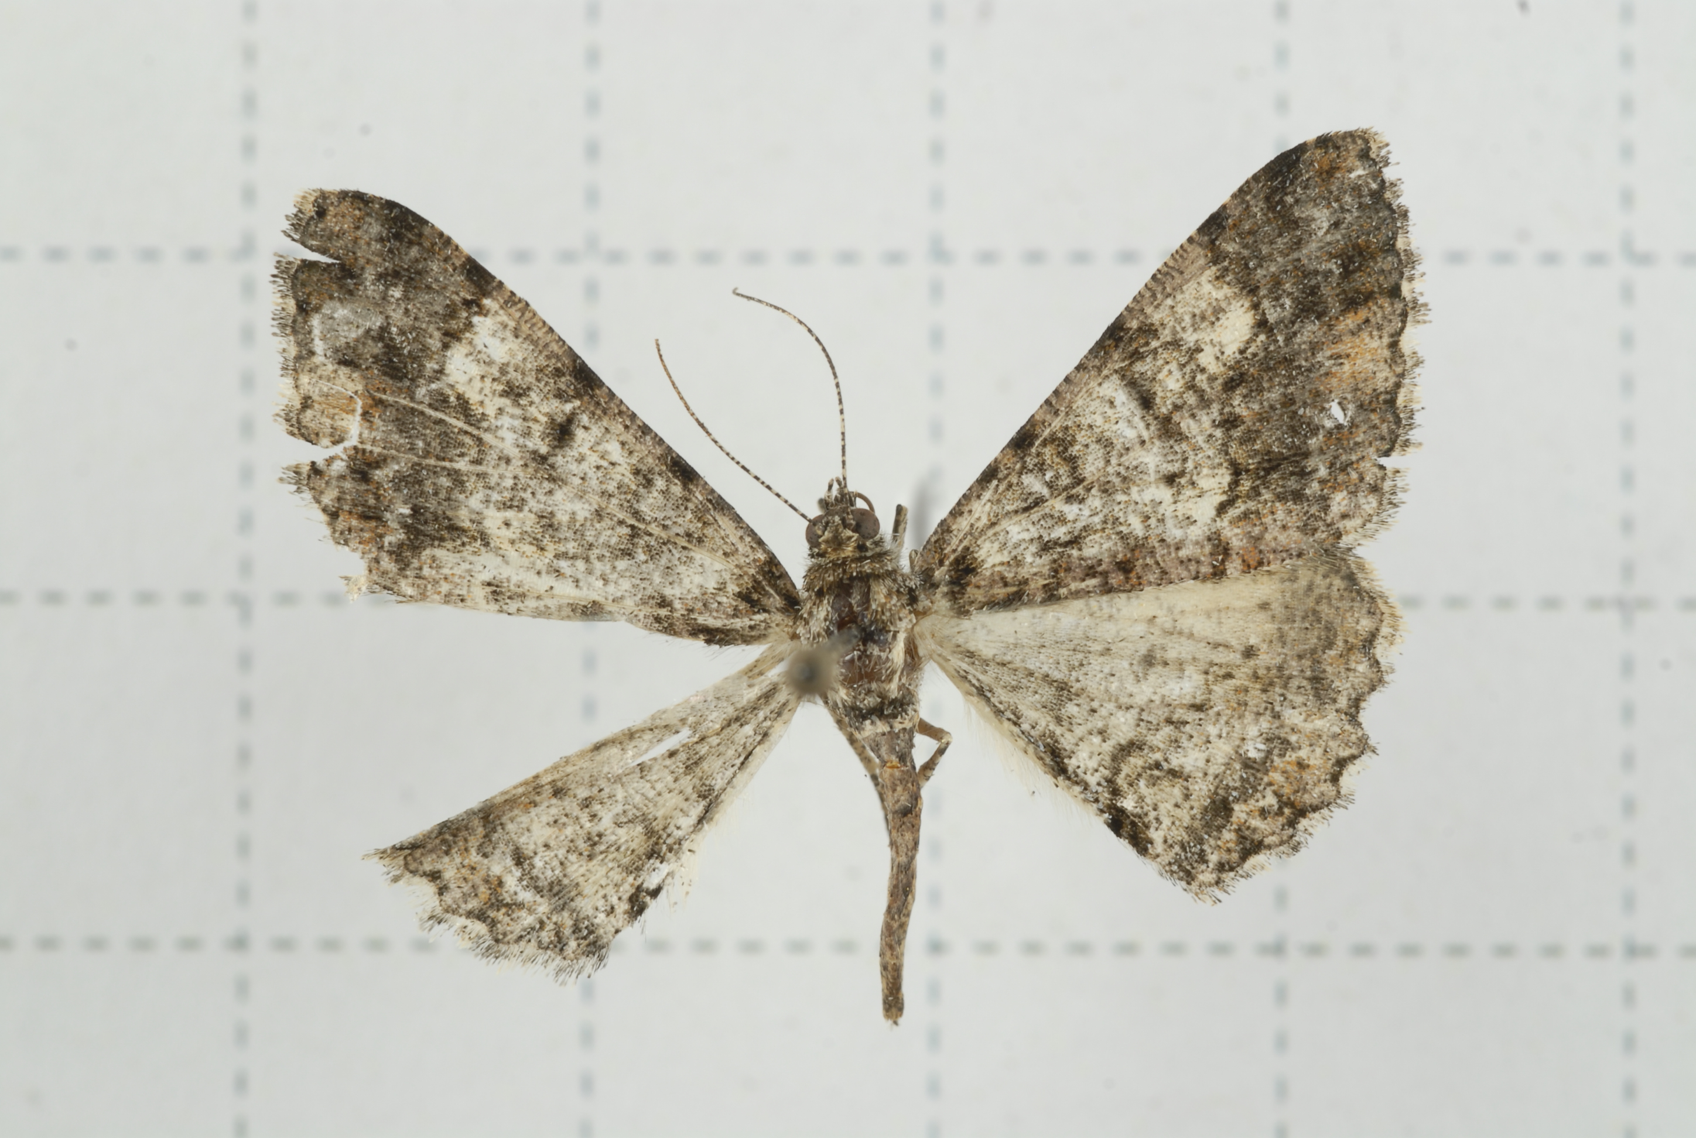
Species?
Alcis taiwanovariegata
